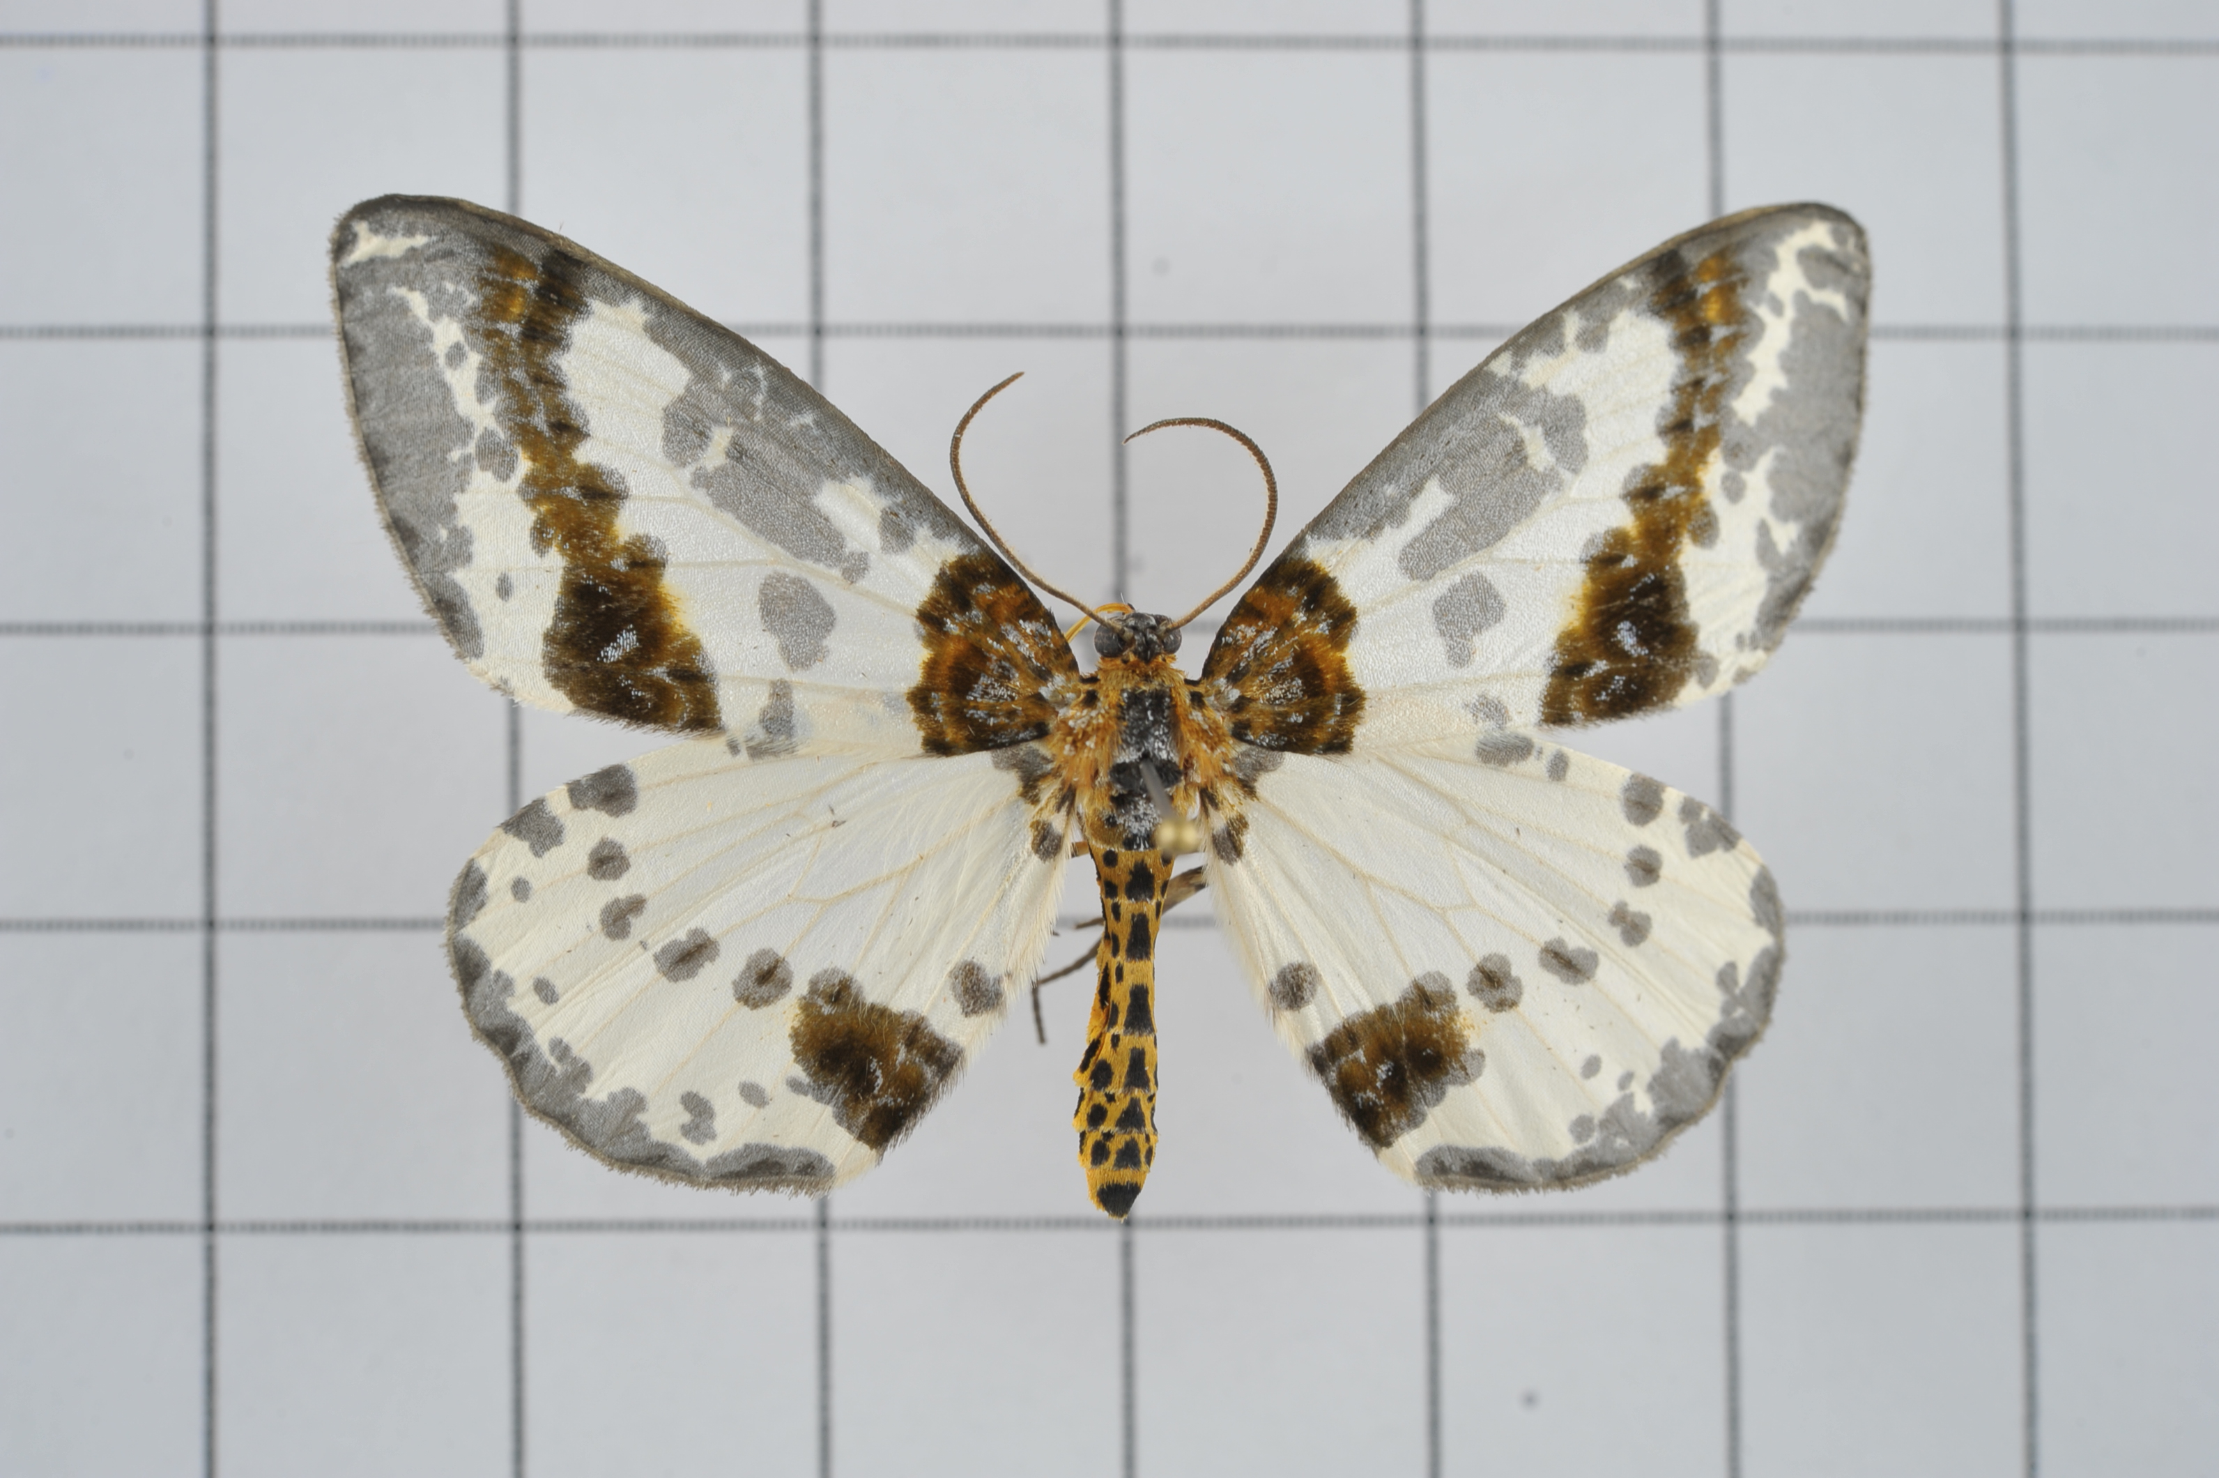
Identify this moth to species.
Abraxas taiwanensis
